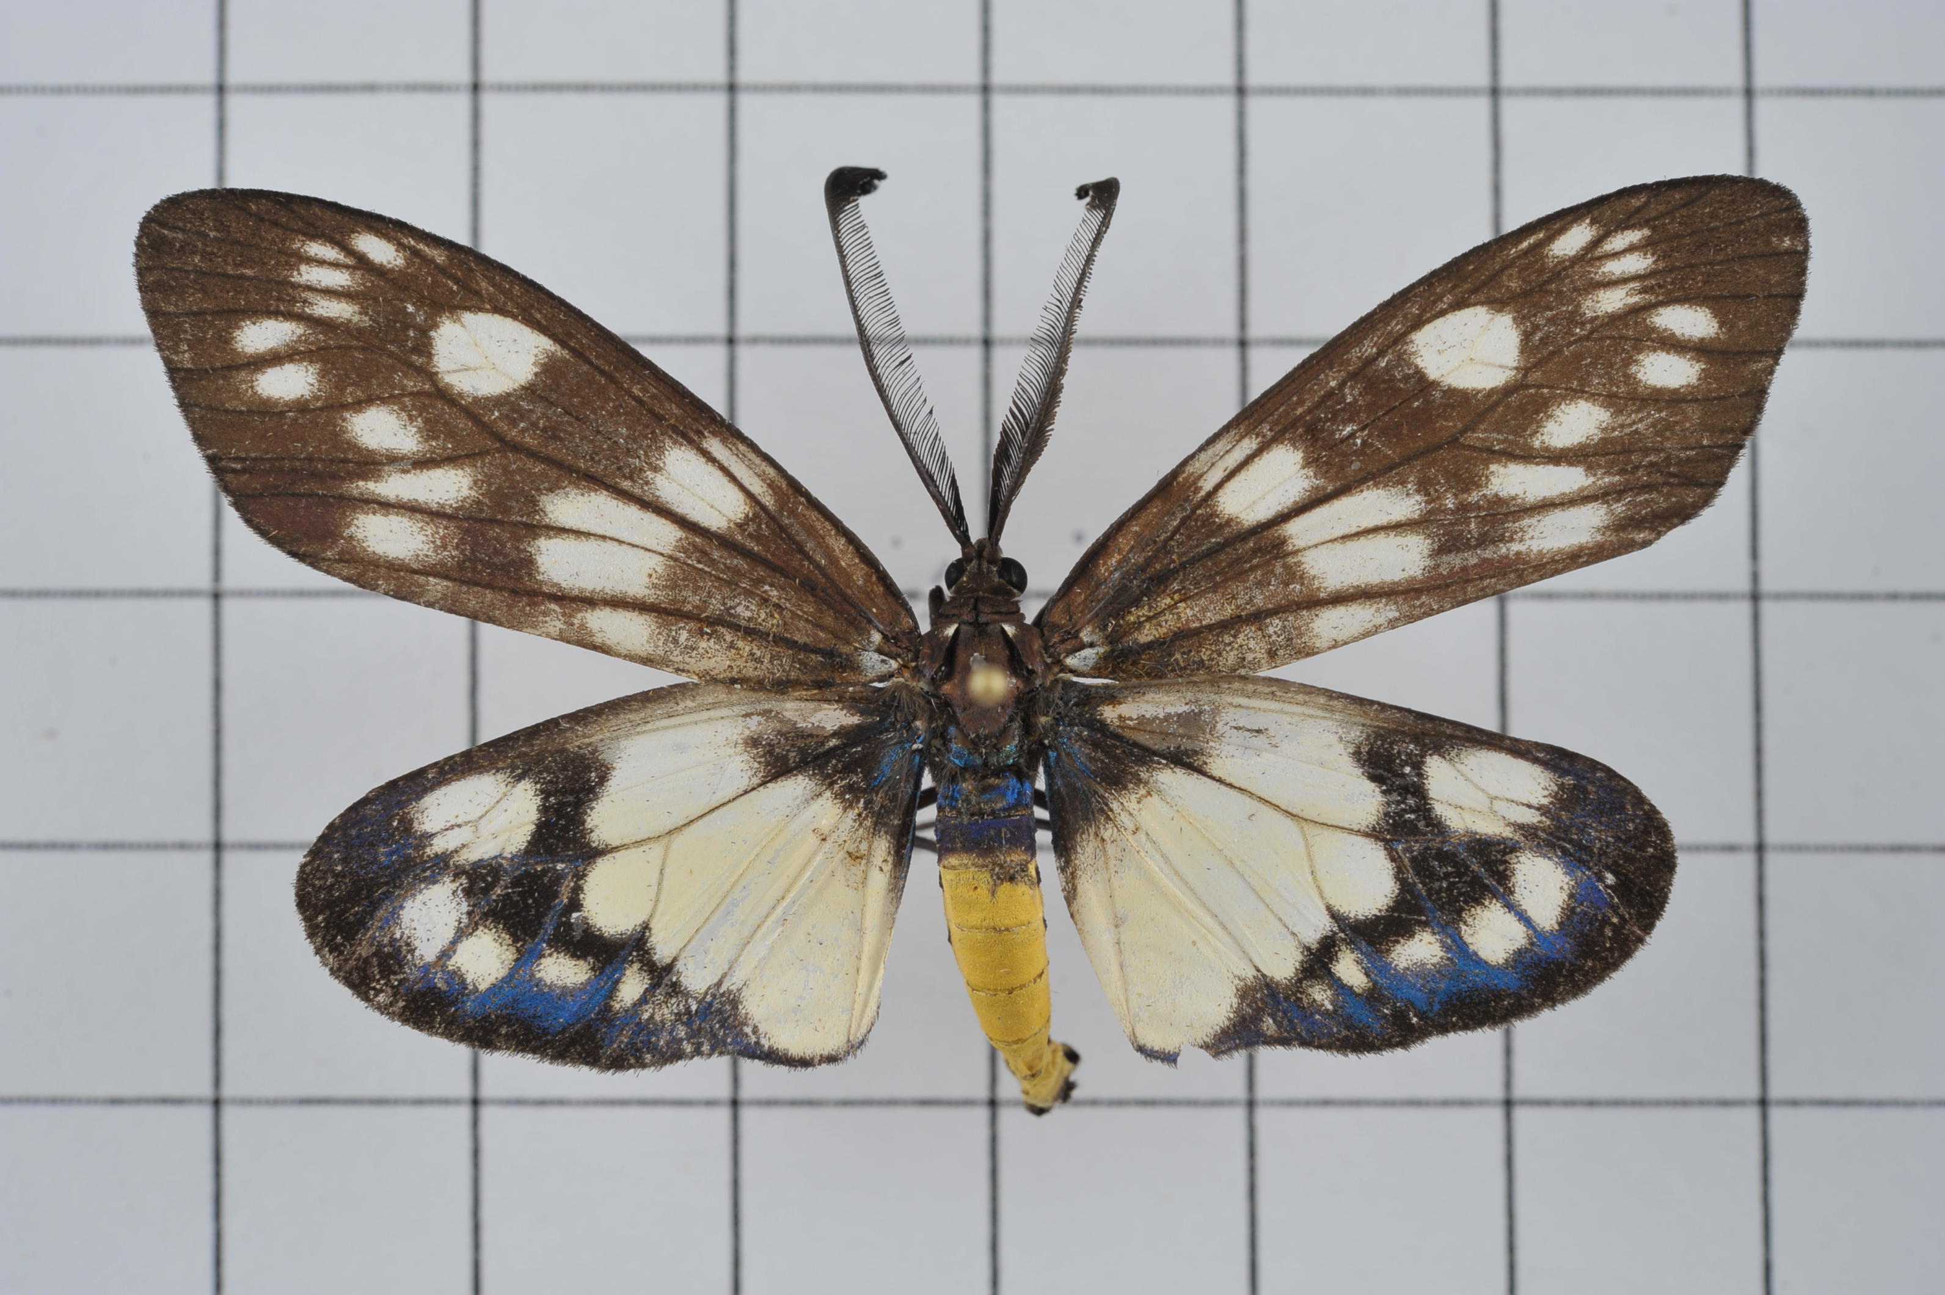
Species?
Eterusia aedea formosana
